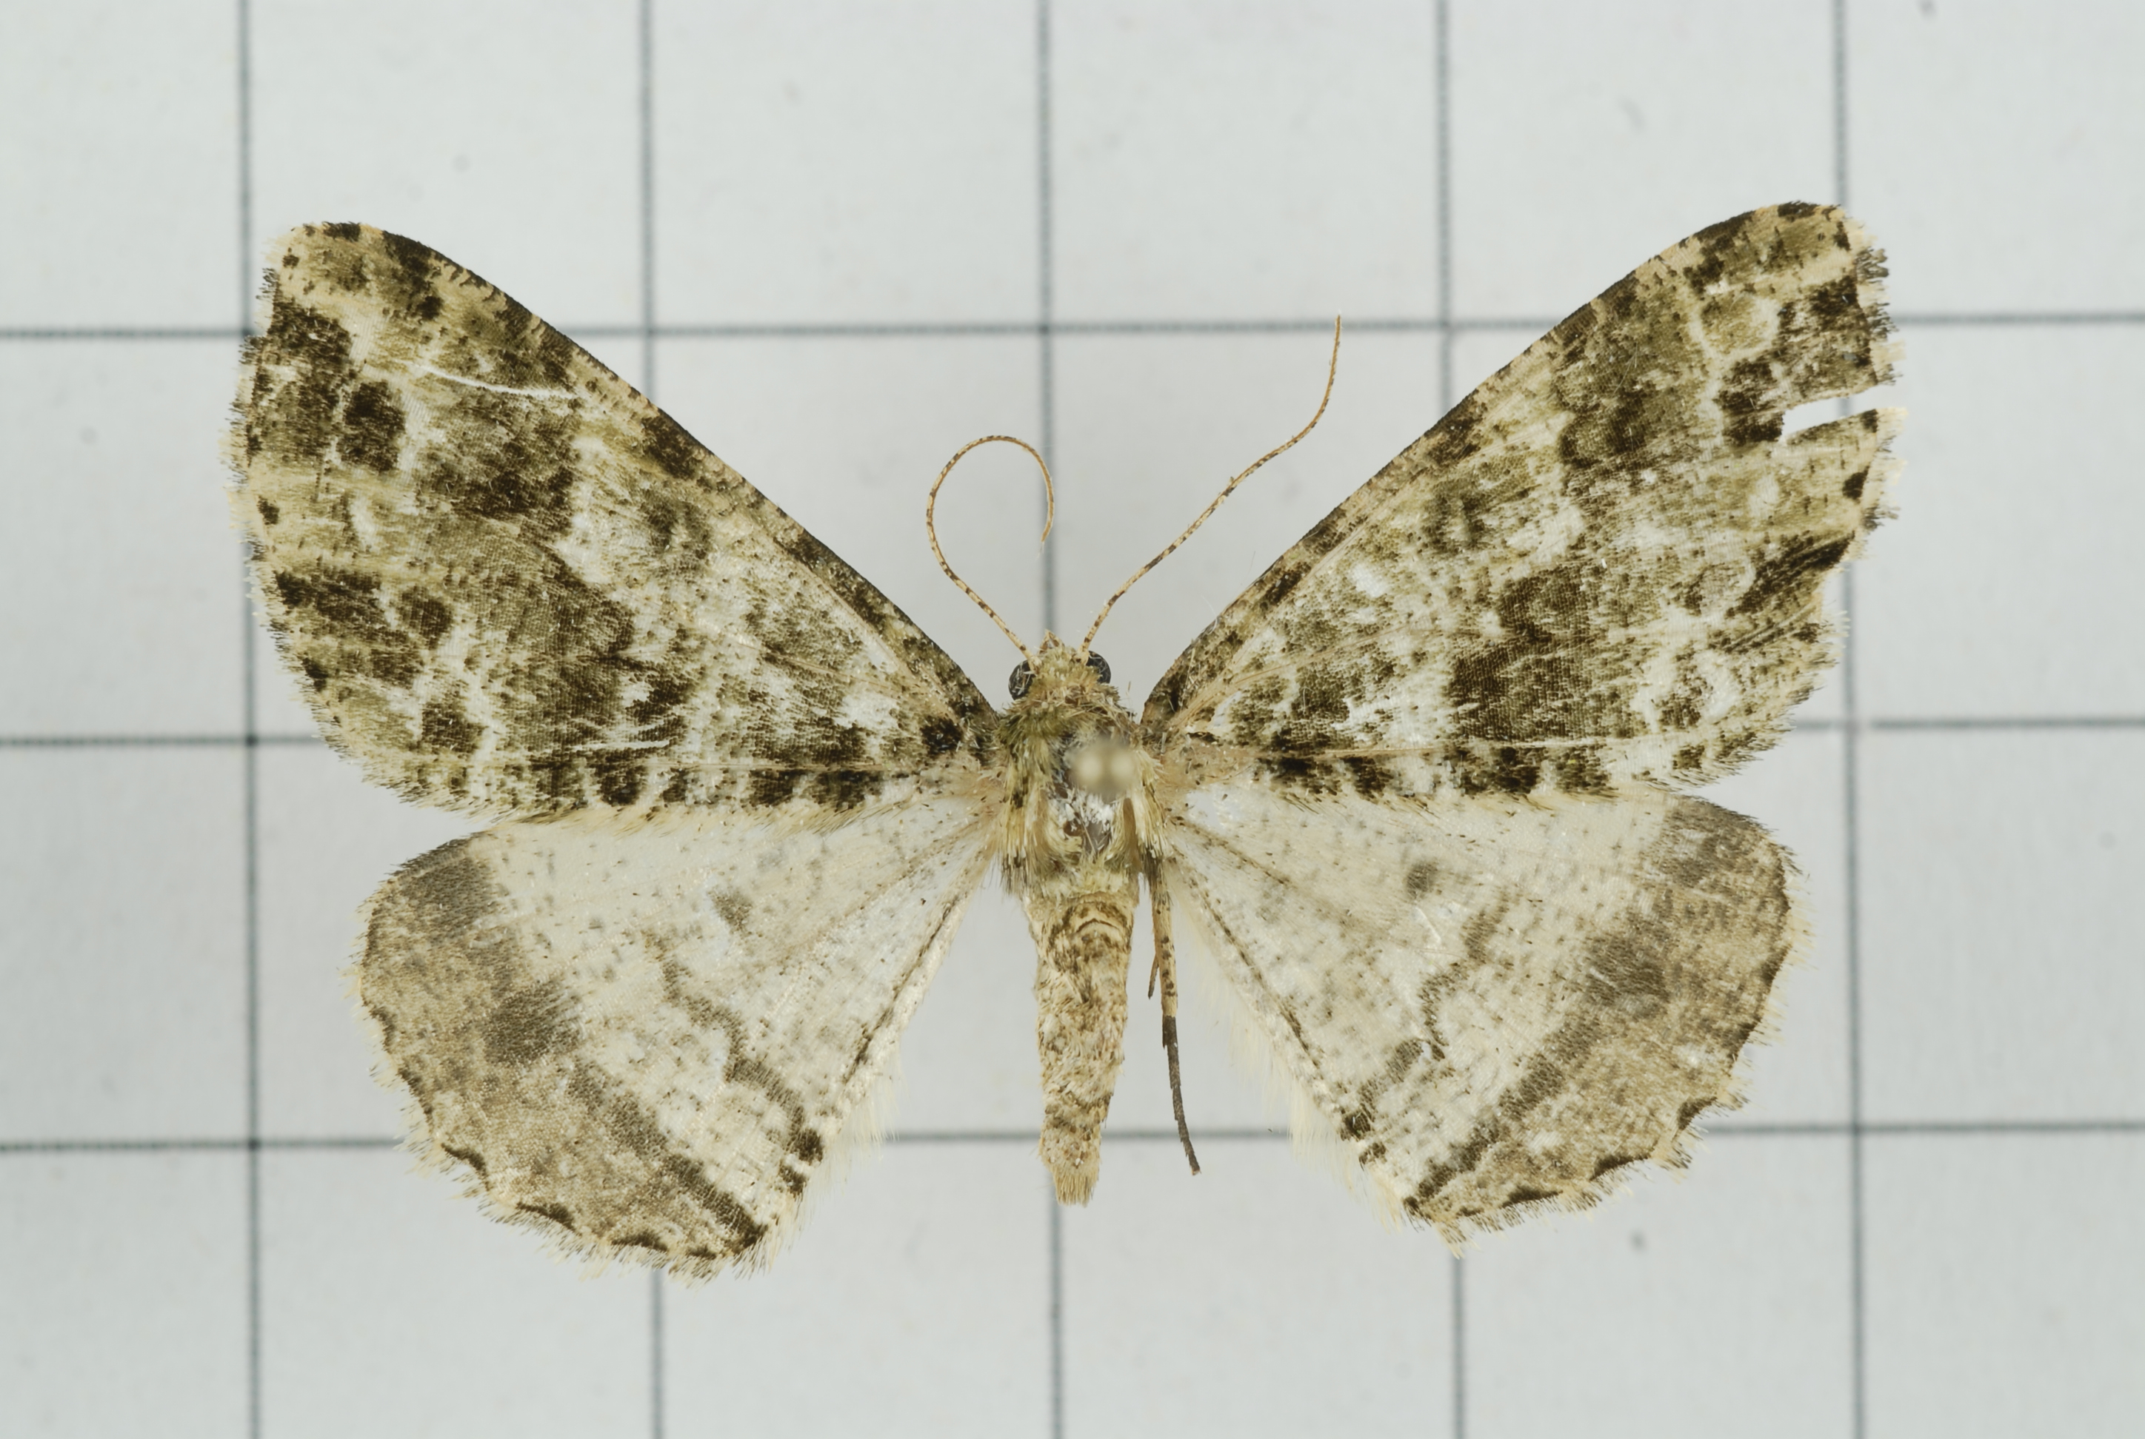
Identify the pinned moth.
Arichanna marginata
